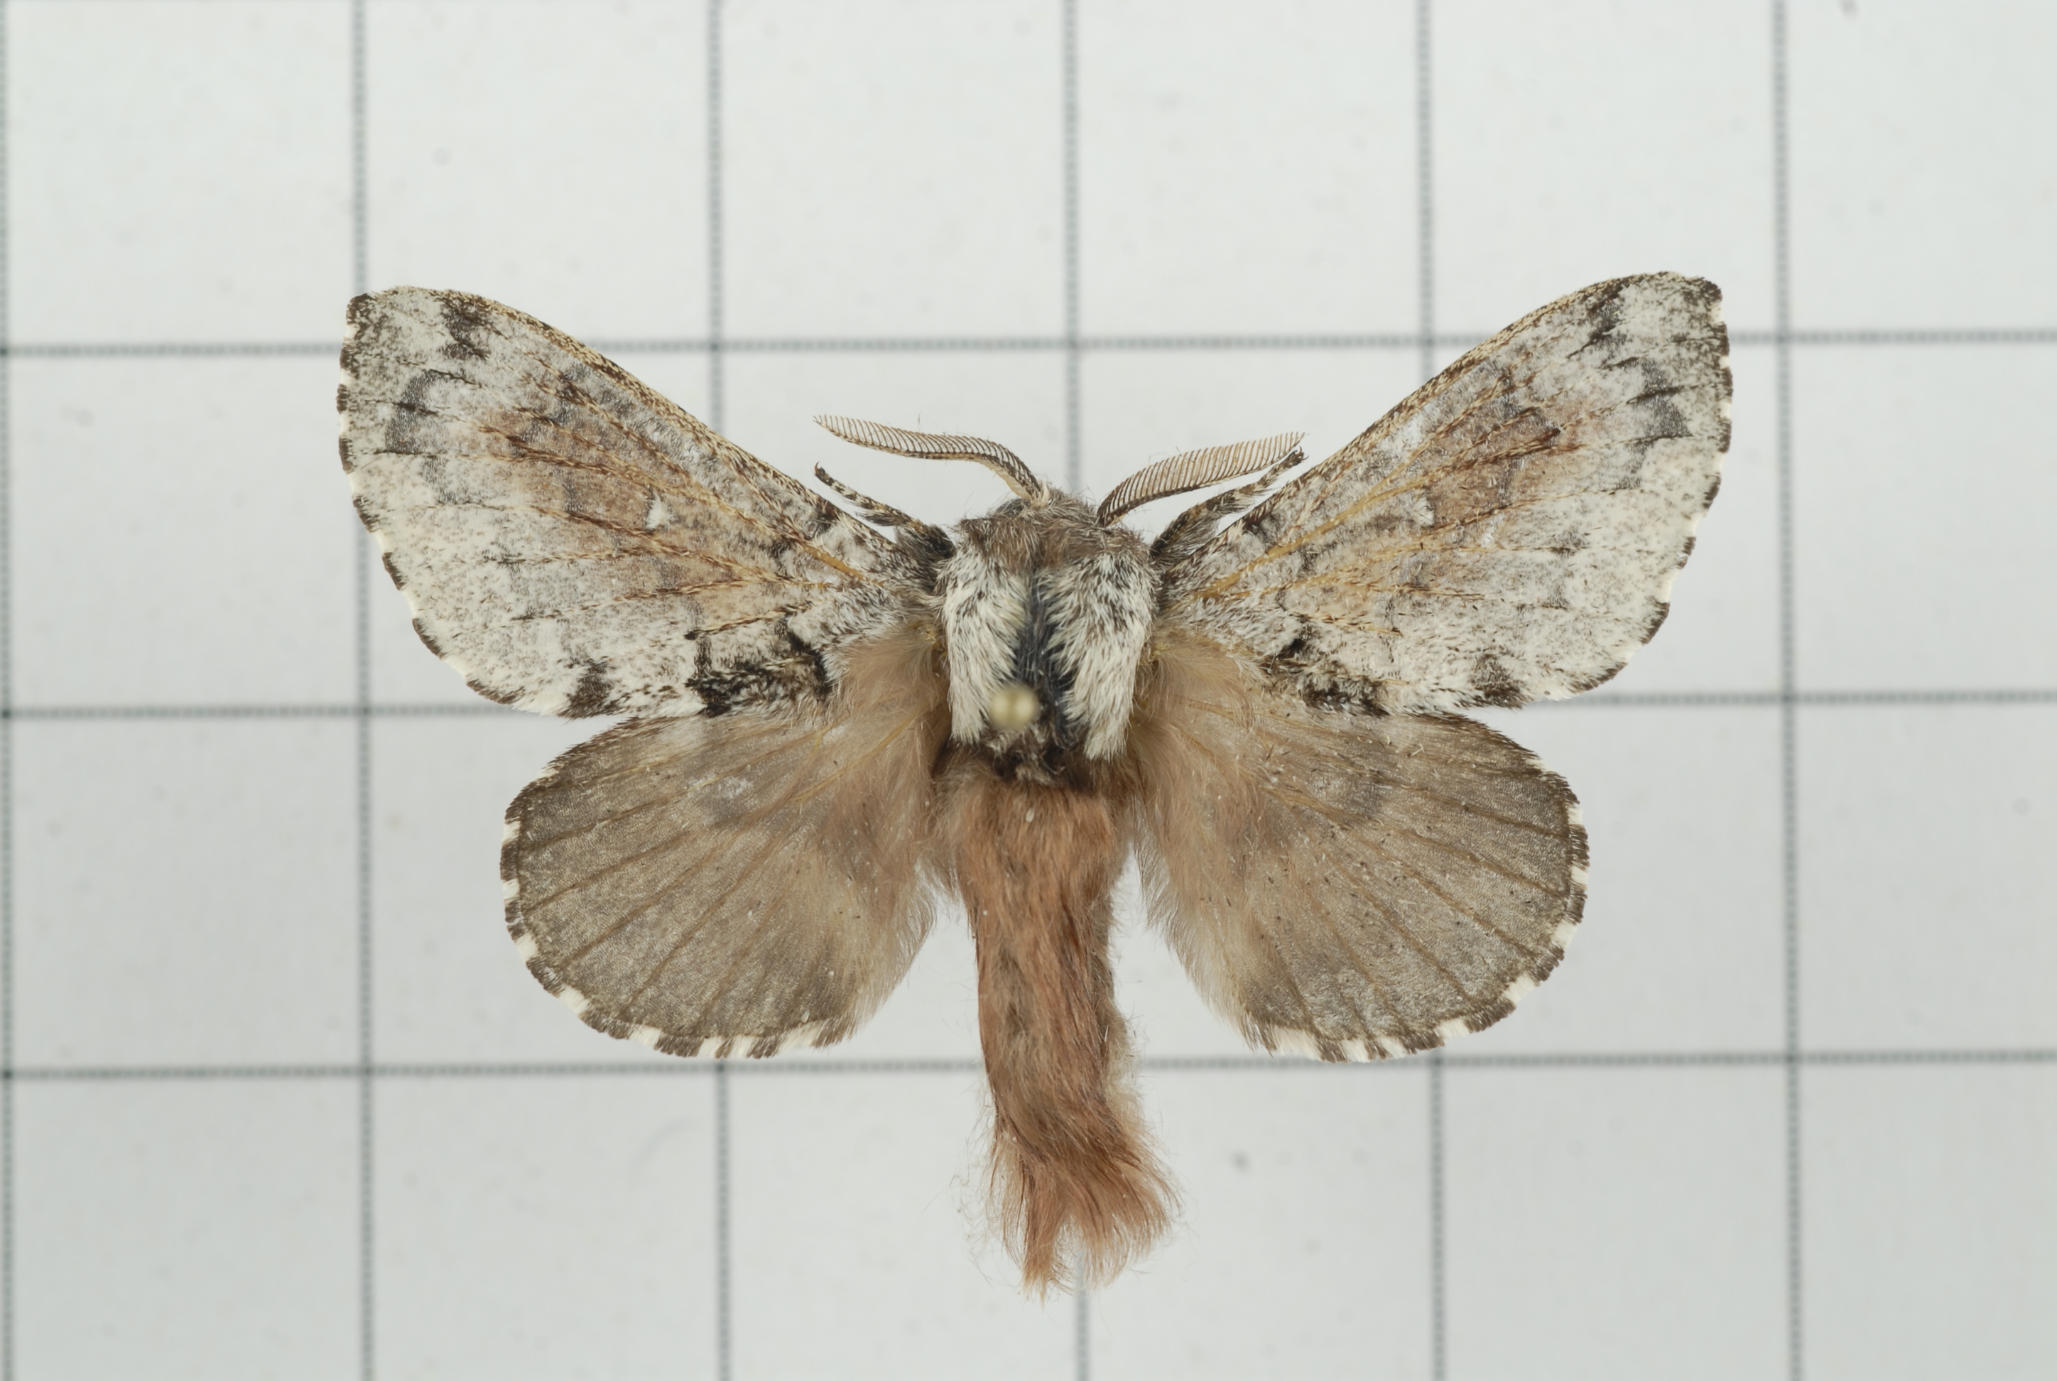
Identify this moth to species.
Cosmotriche discitincta discitincta
